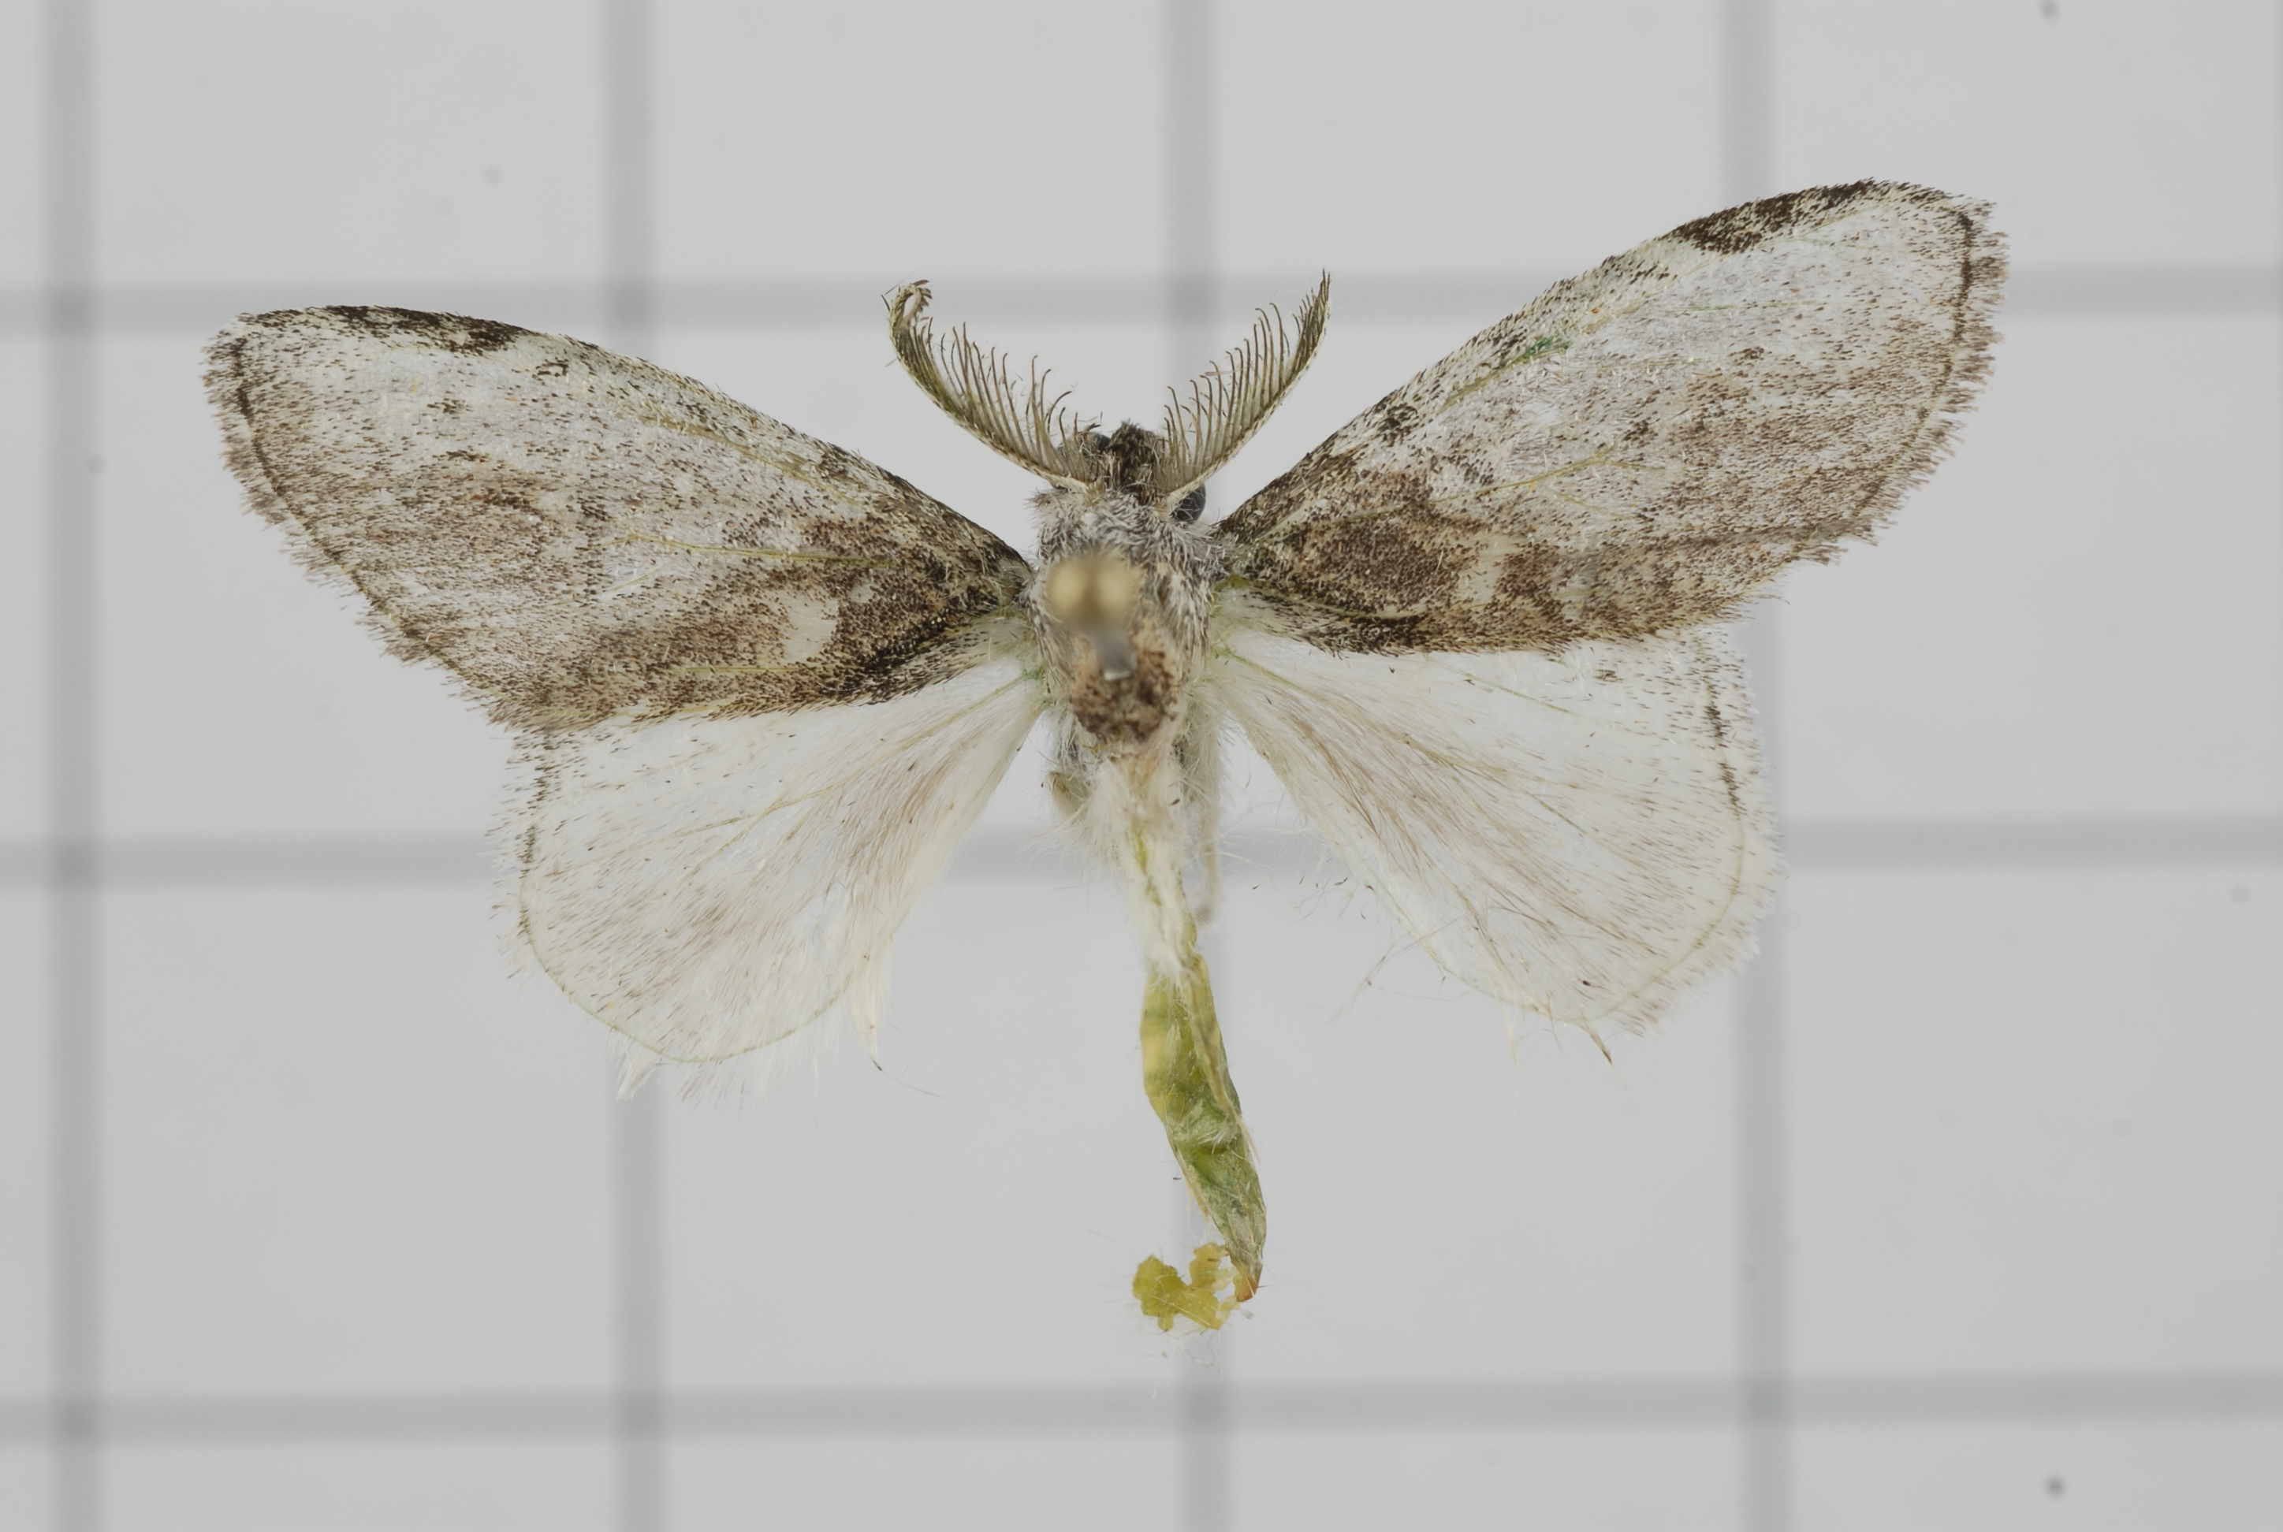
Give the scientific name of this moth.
Liparopsis postalbida
